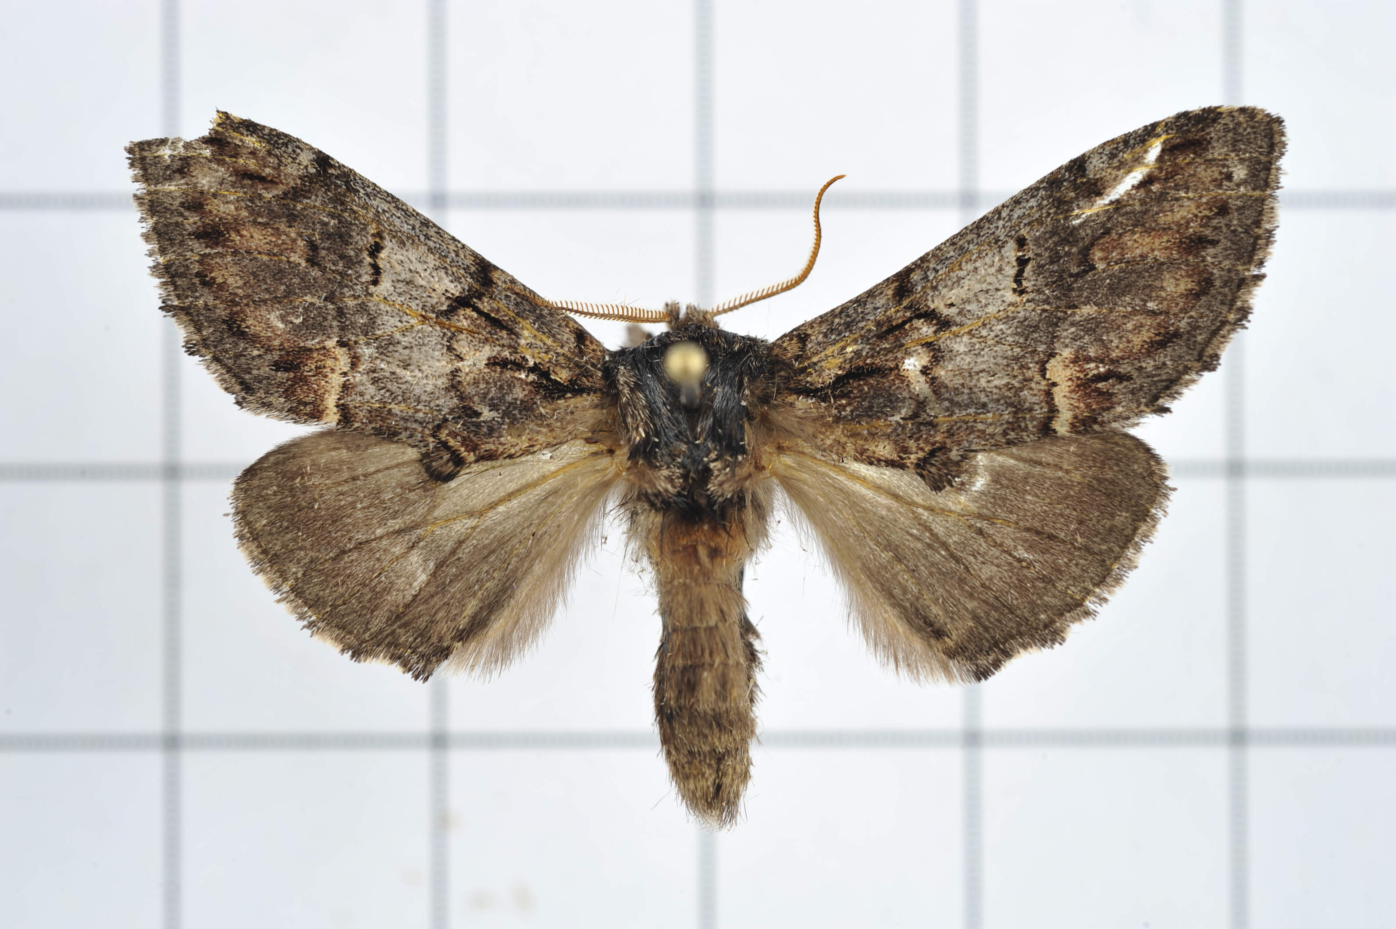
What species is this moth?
Notodonta griseotincta
